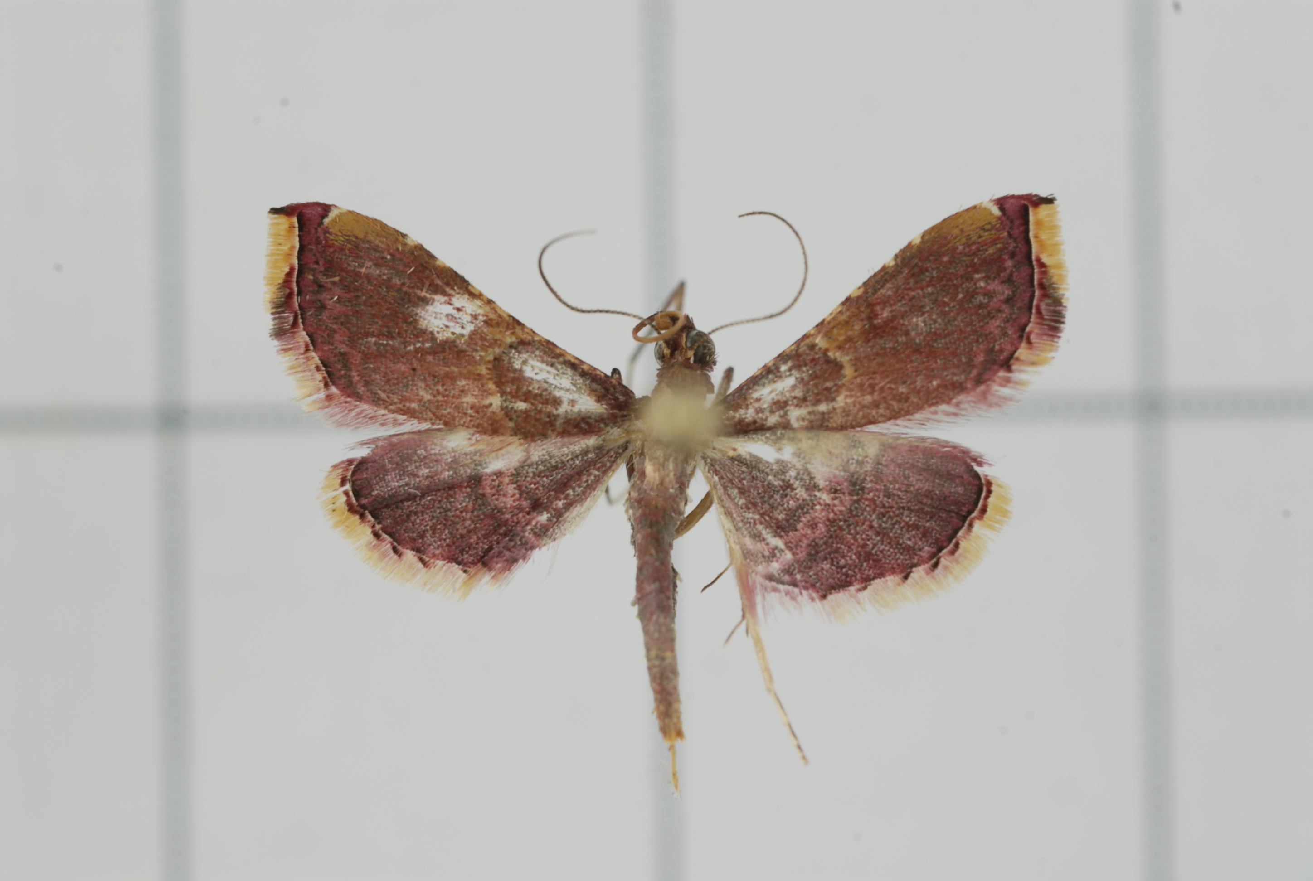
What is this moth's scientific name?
Endotricha olivacealis
